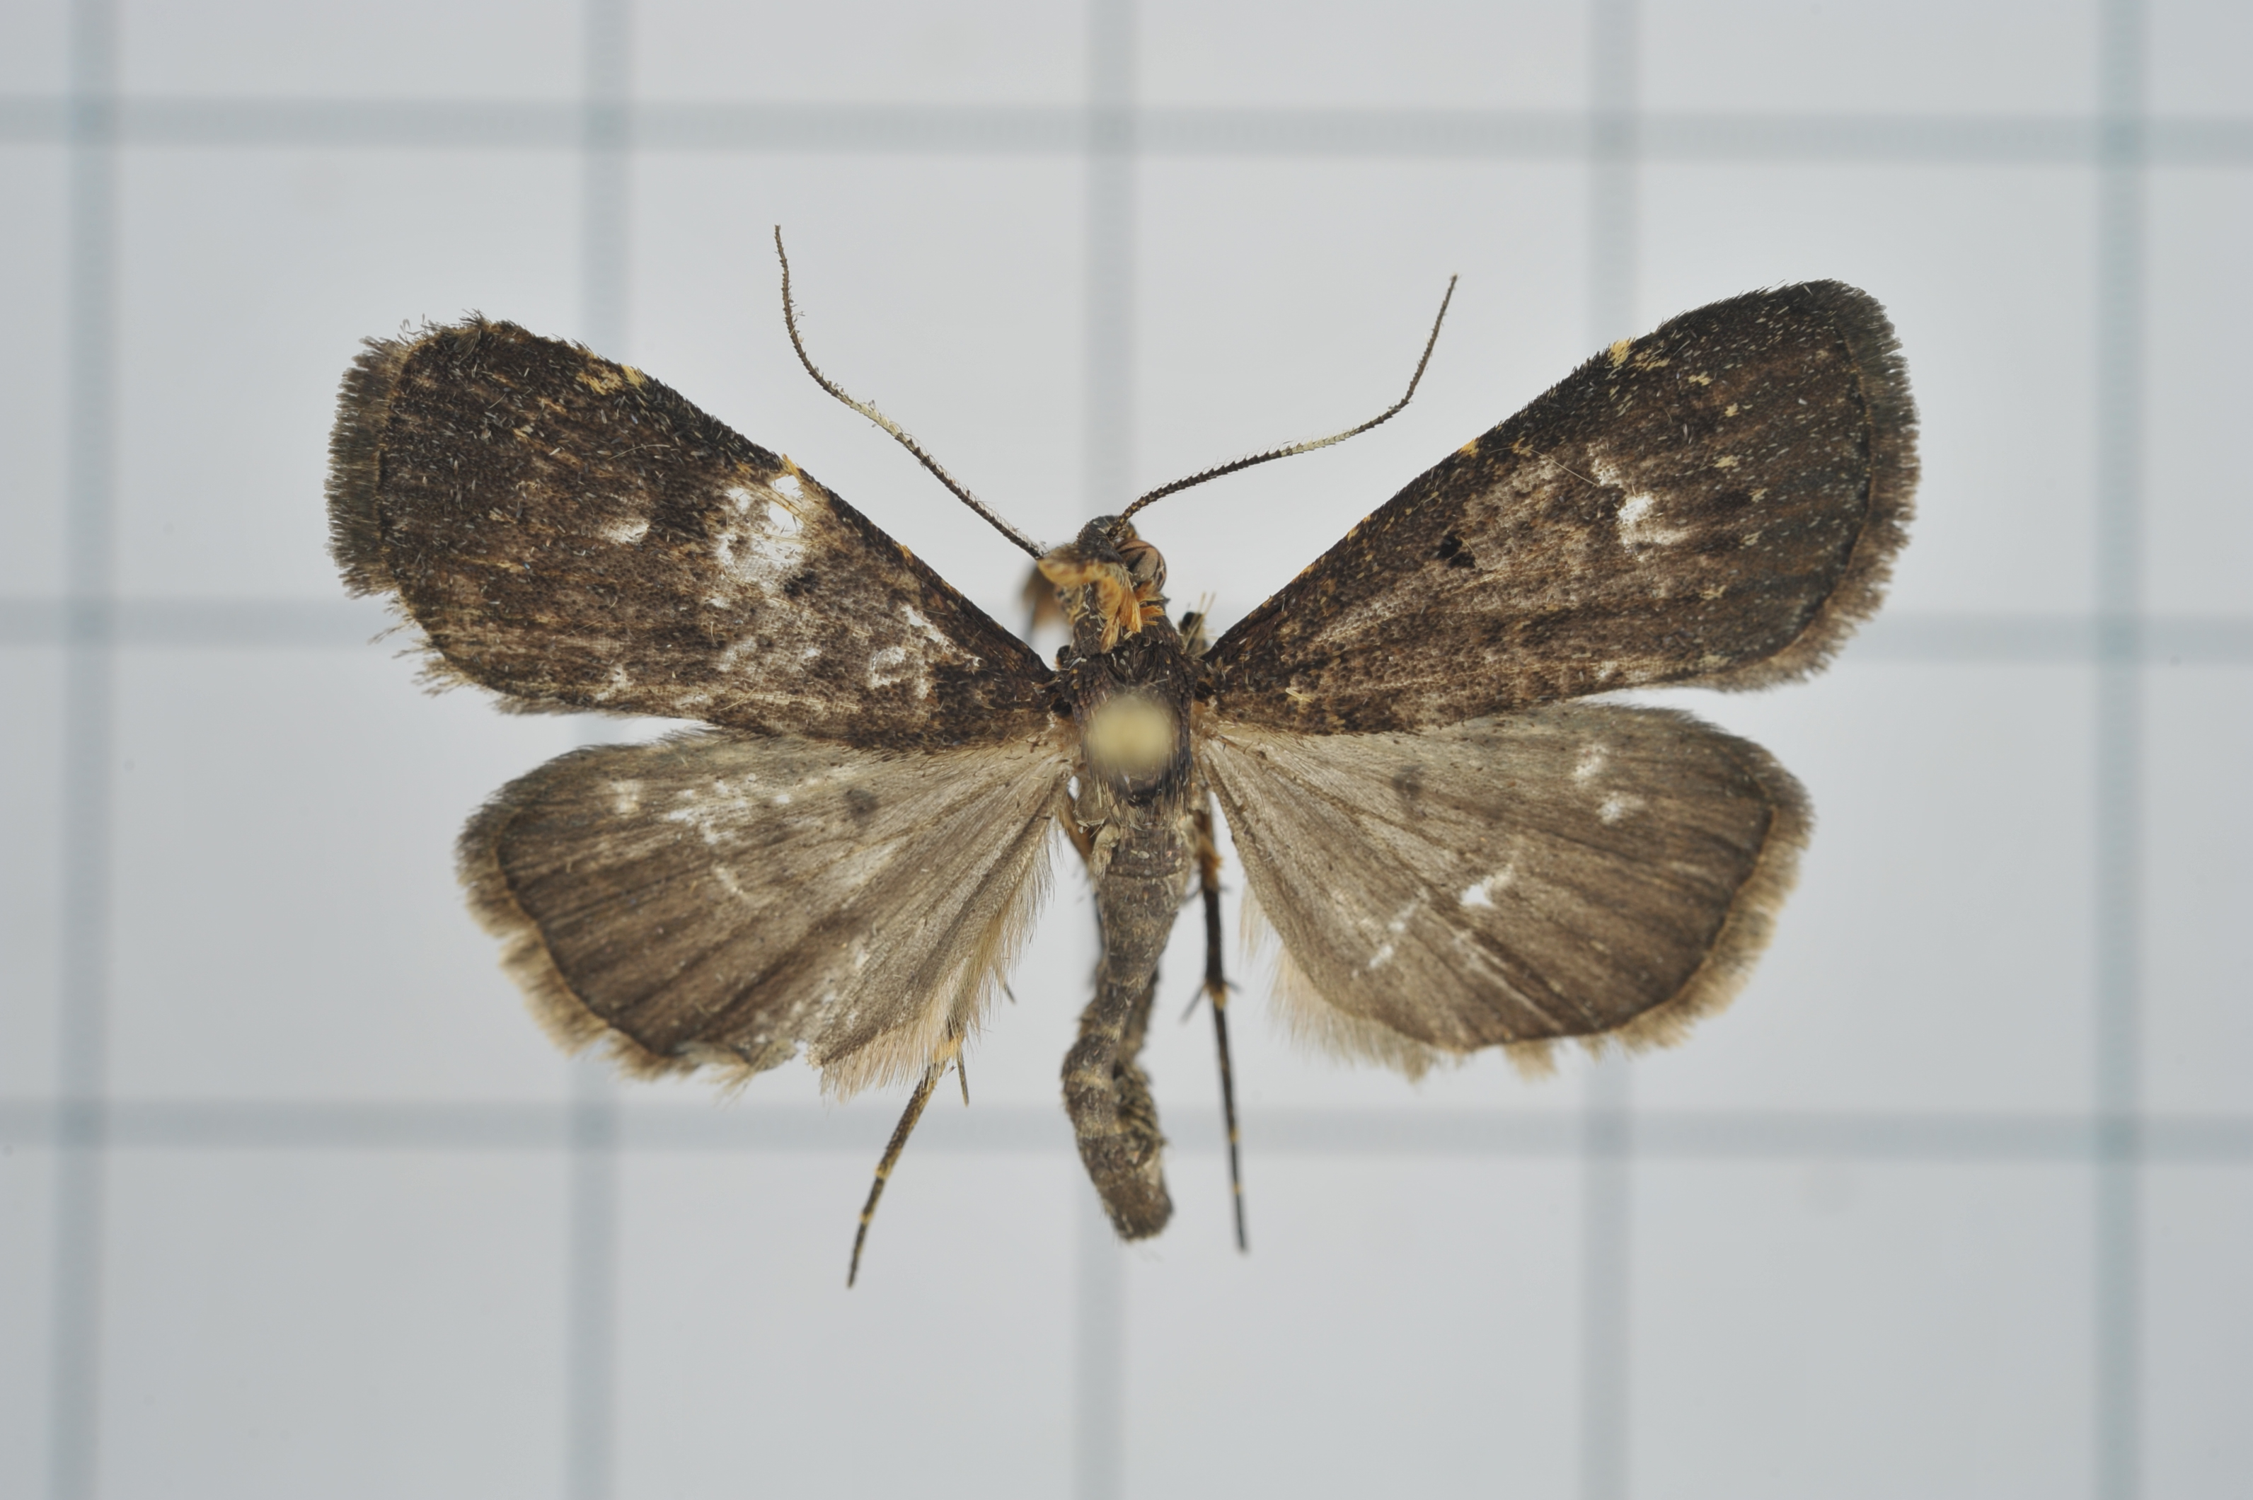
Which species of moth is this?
Hydrillodes nilgirialis
